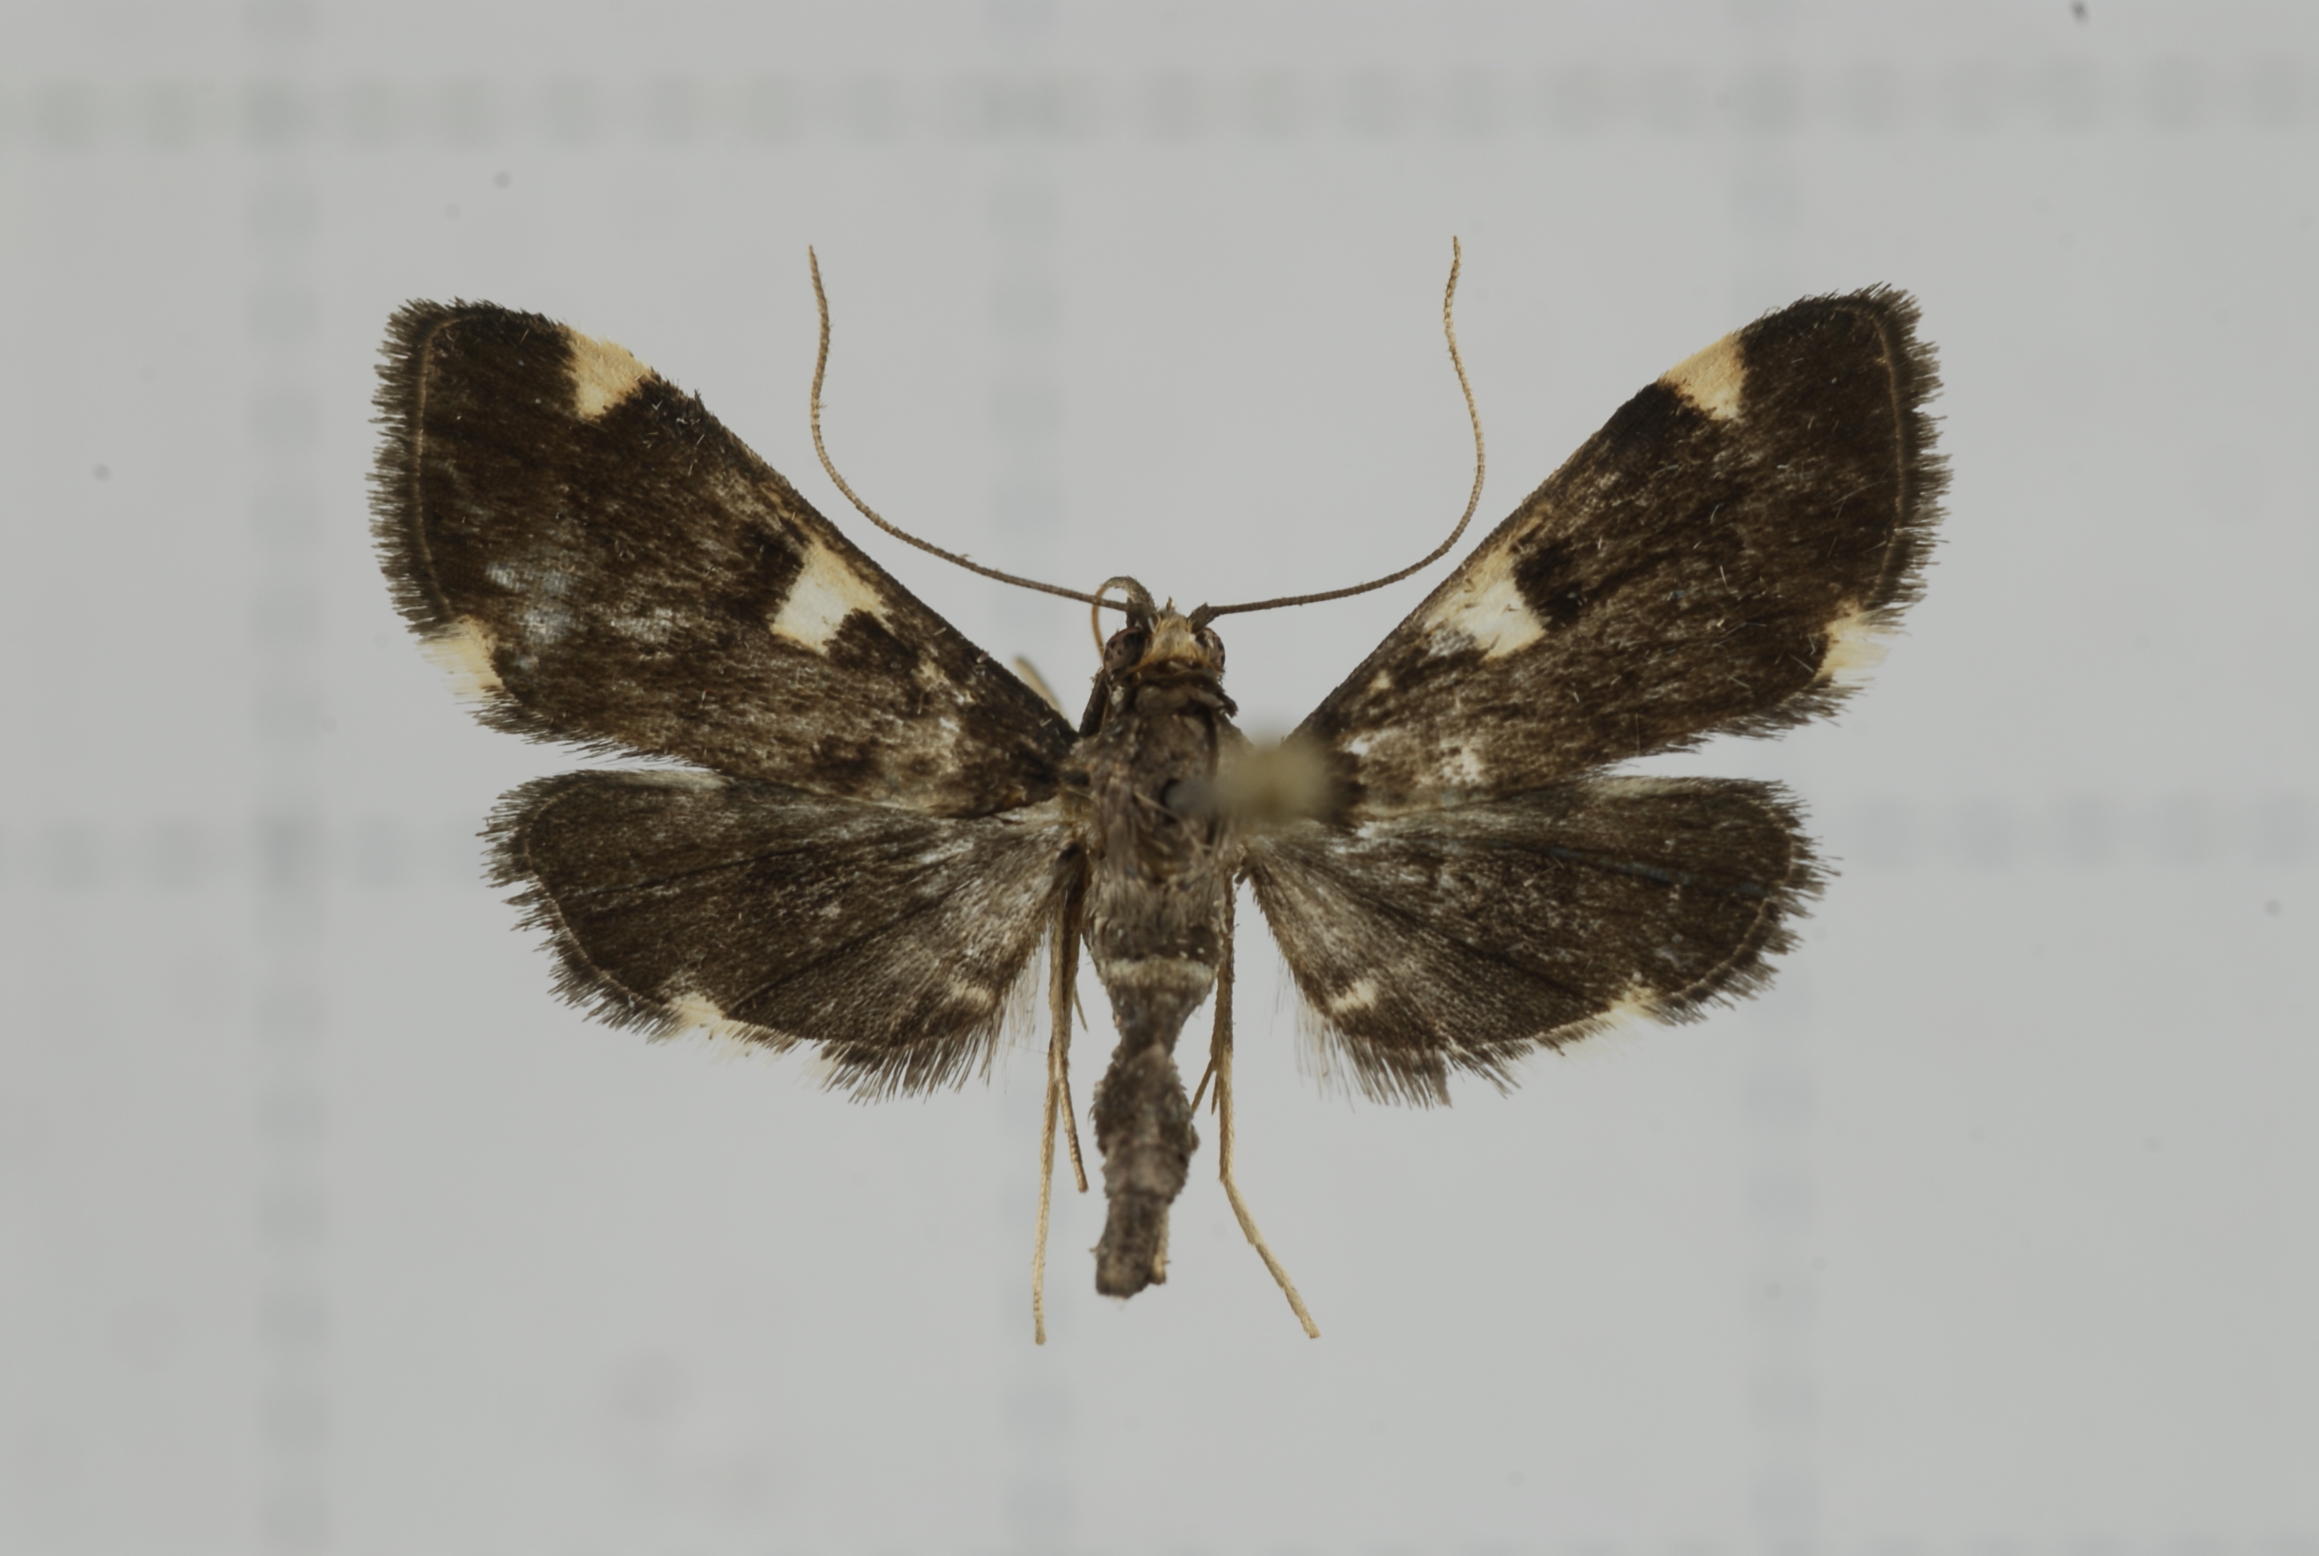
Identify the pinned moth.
Piletocera aegimiusalis
